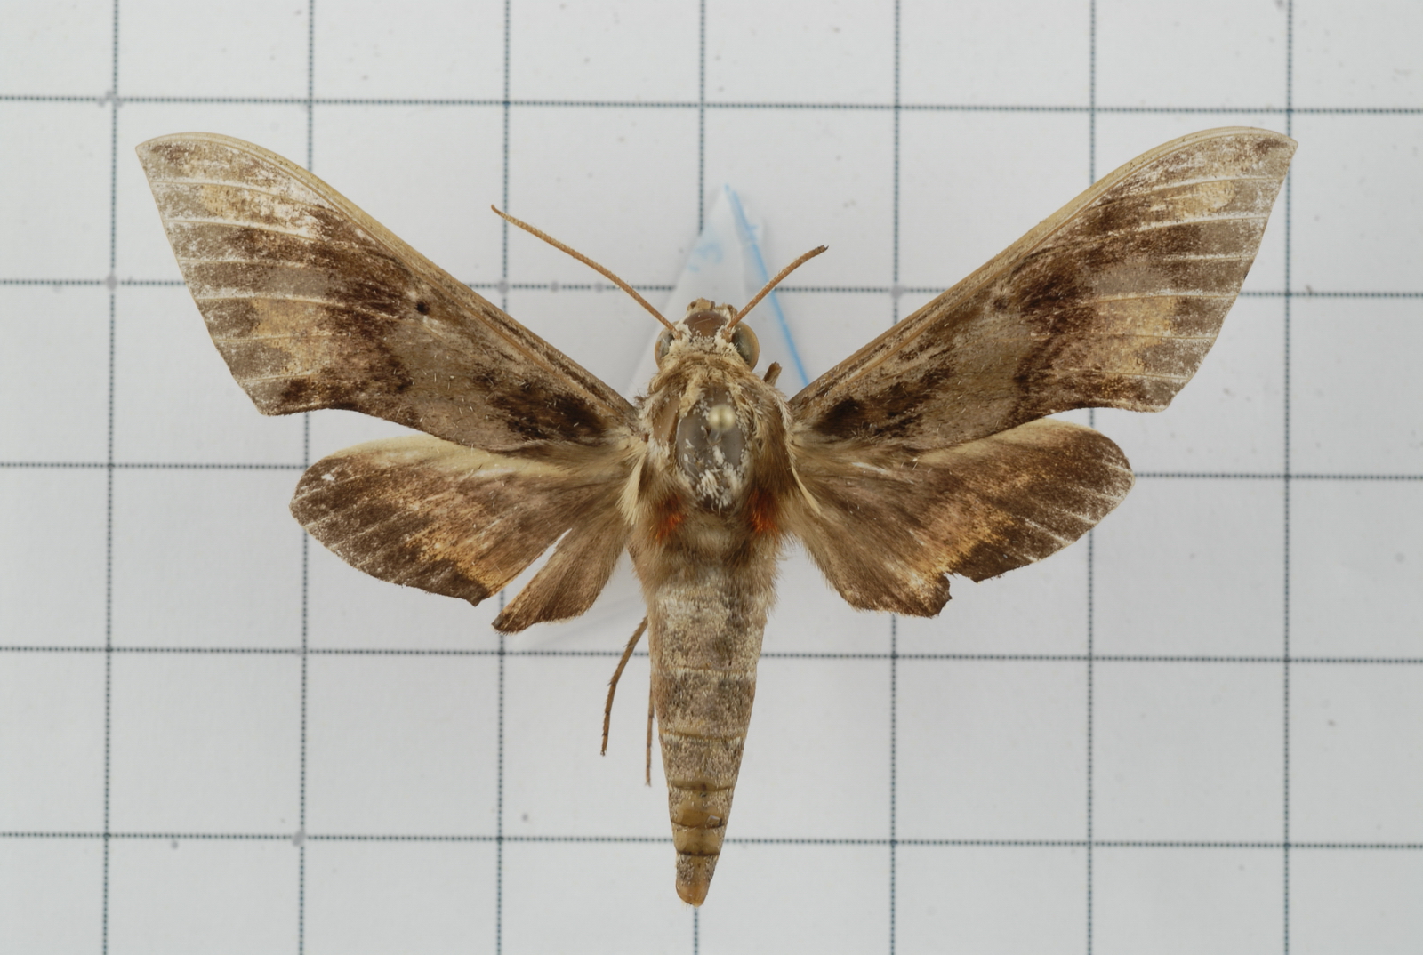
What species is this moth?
Rhagastis binoculata
